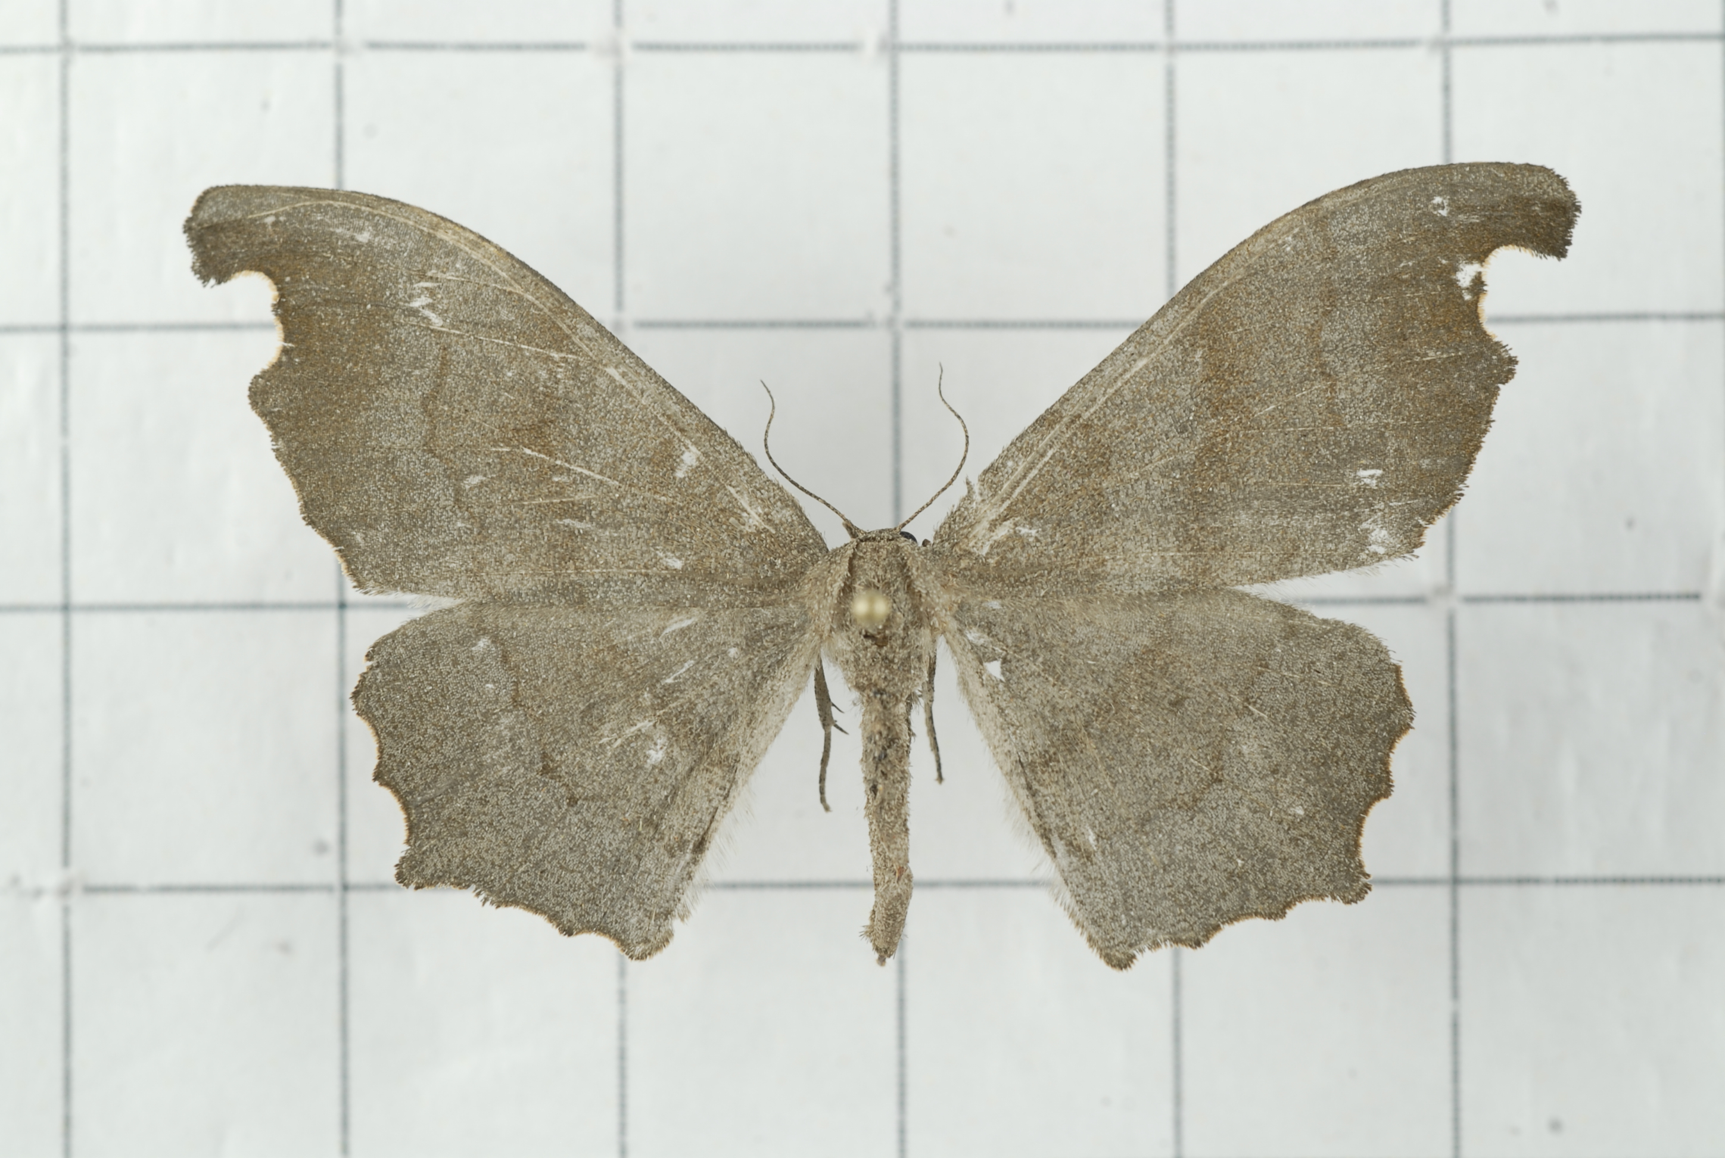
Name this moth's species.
Hyposidra talaca talaca
